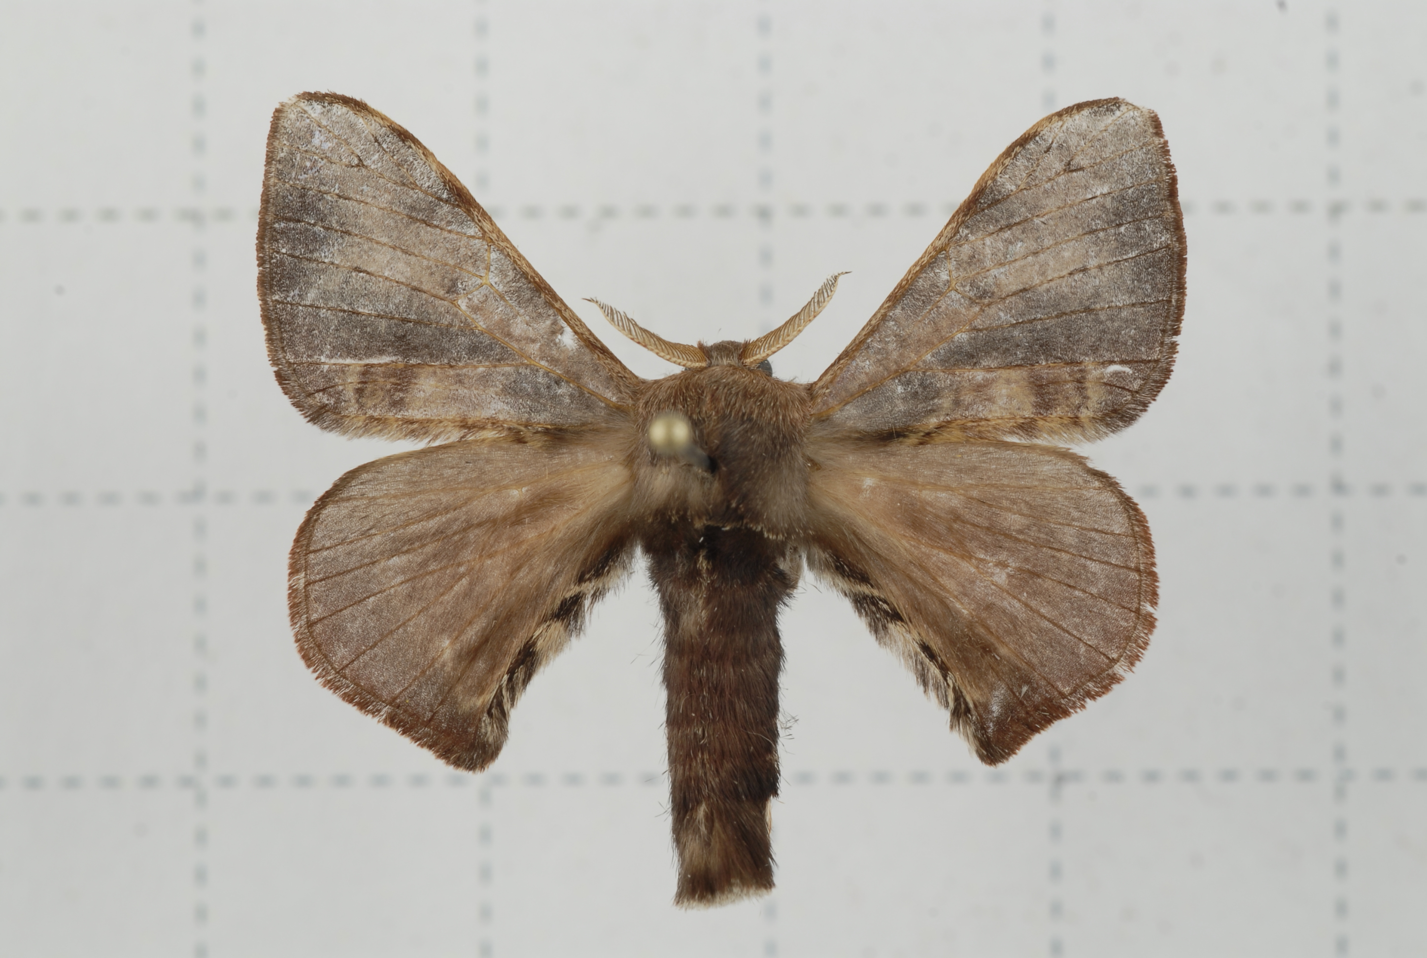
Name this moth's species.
Triuncina brunnea
